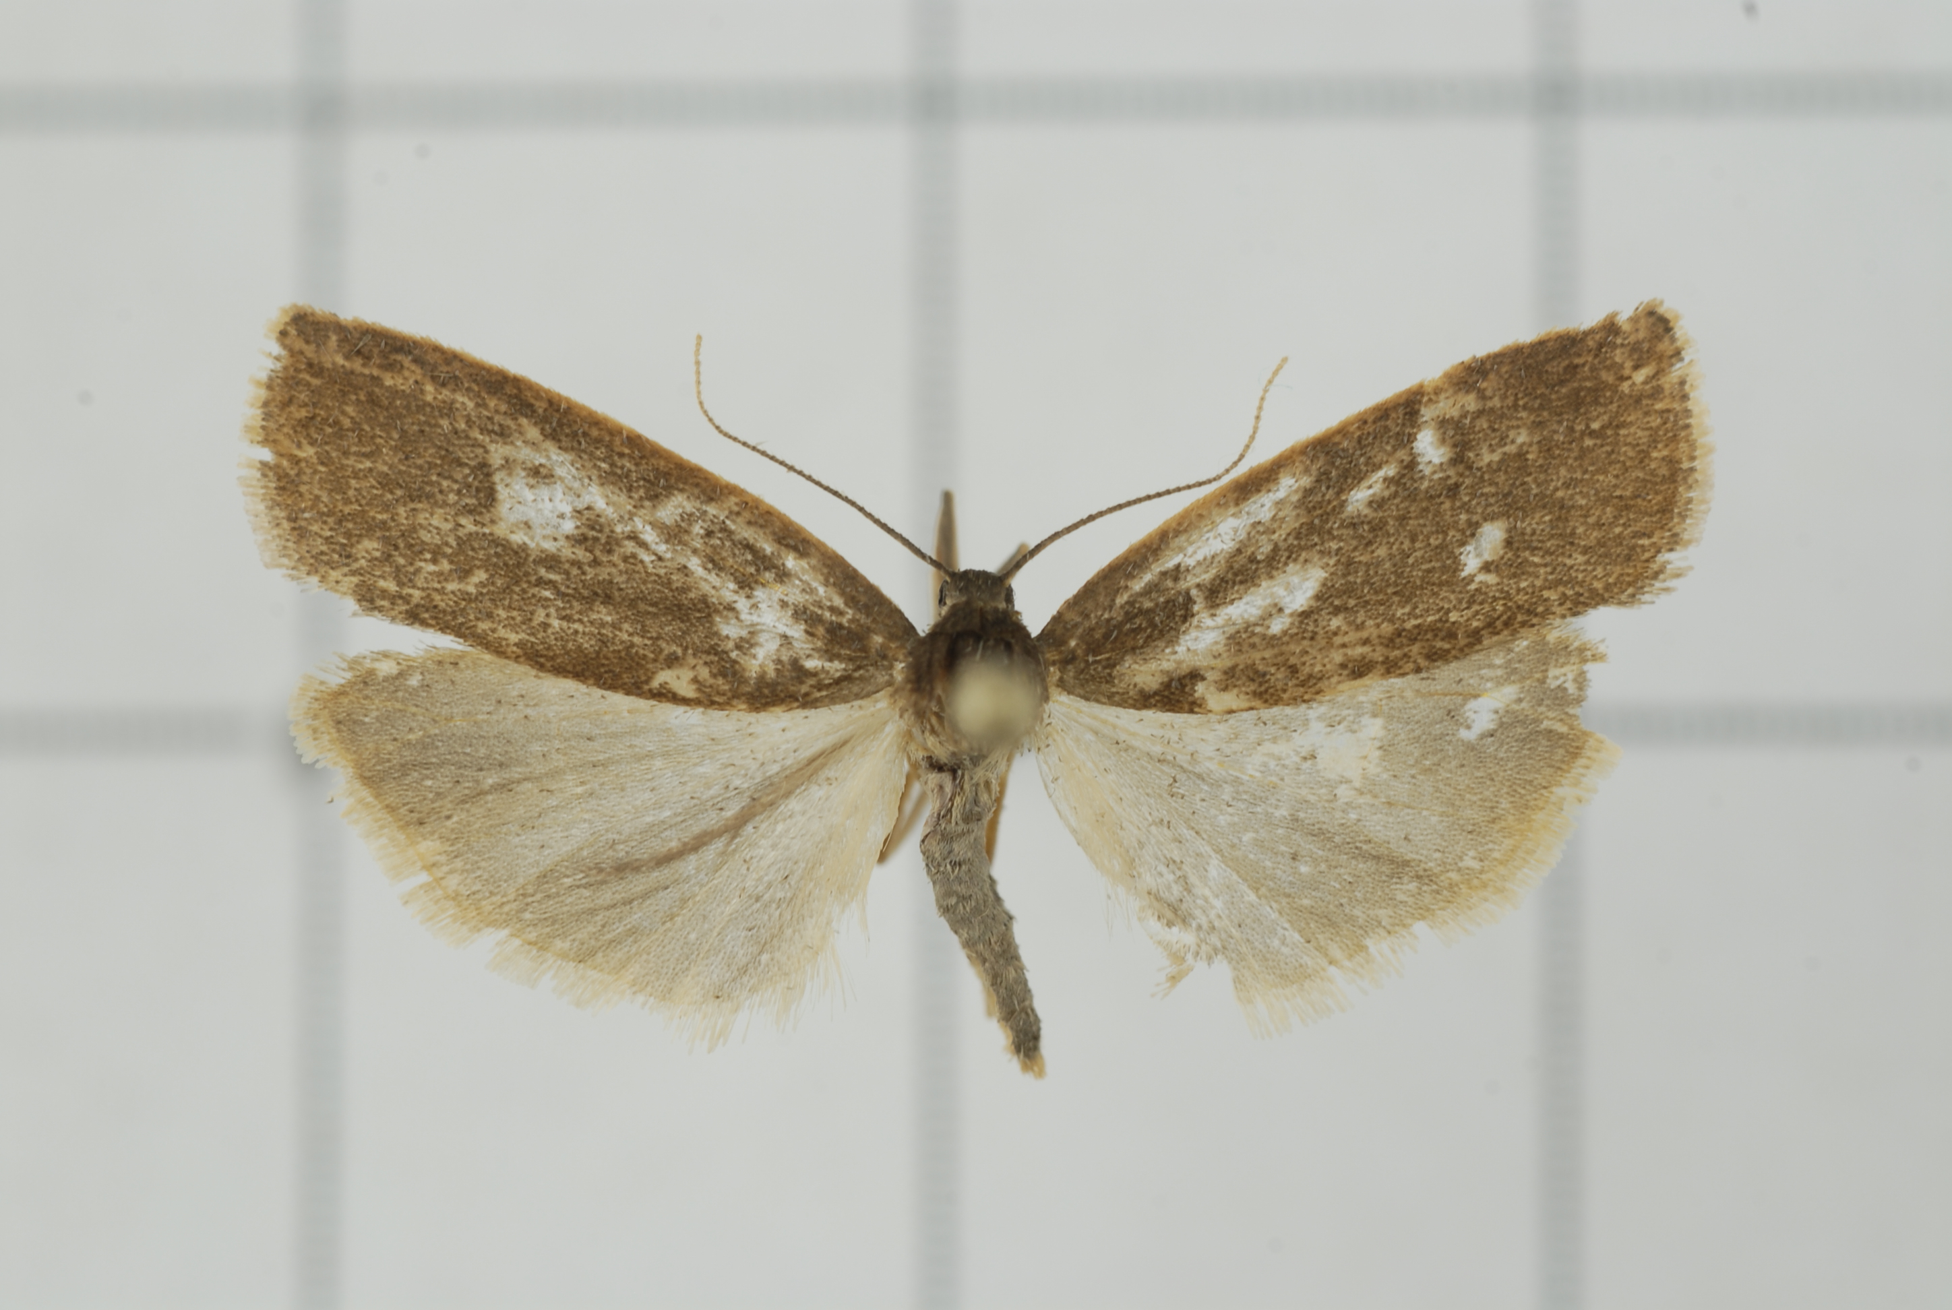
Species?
Blavia scoteola
